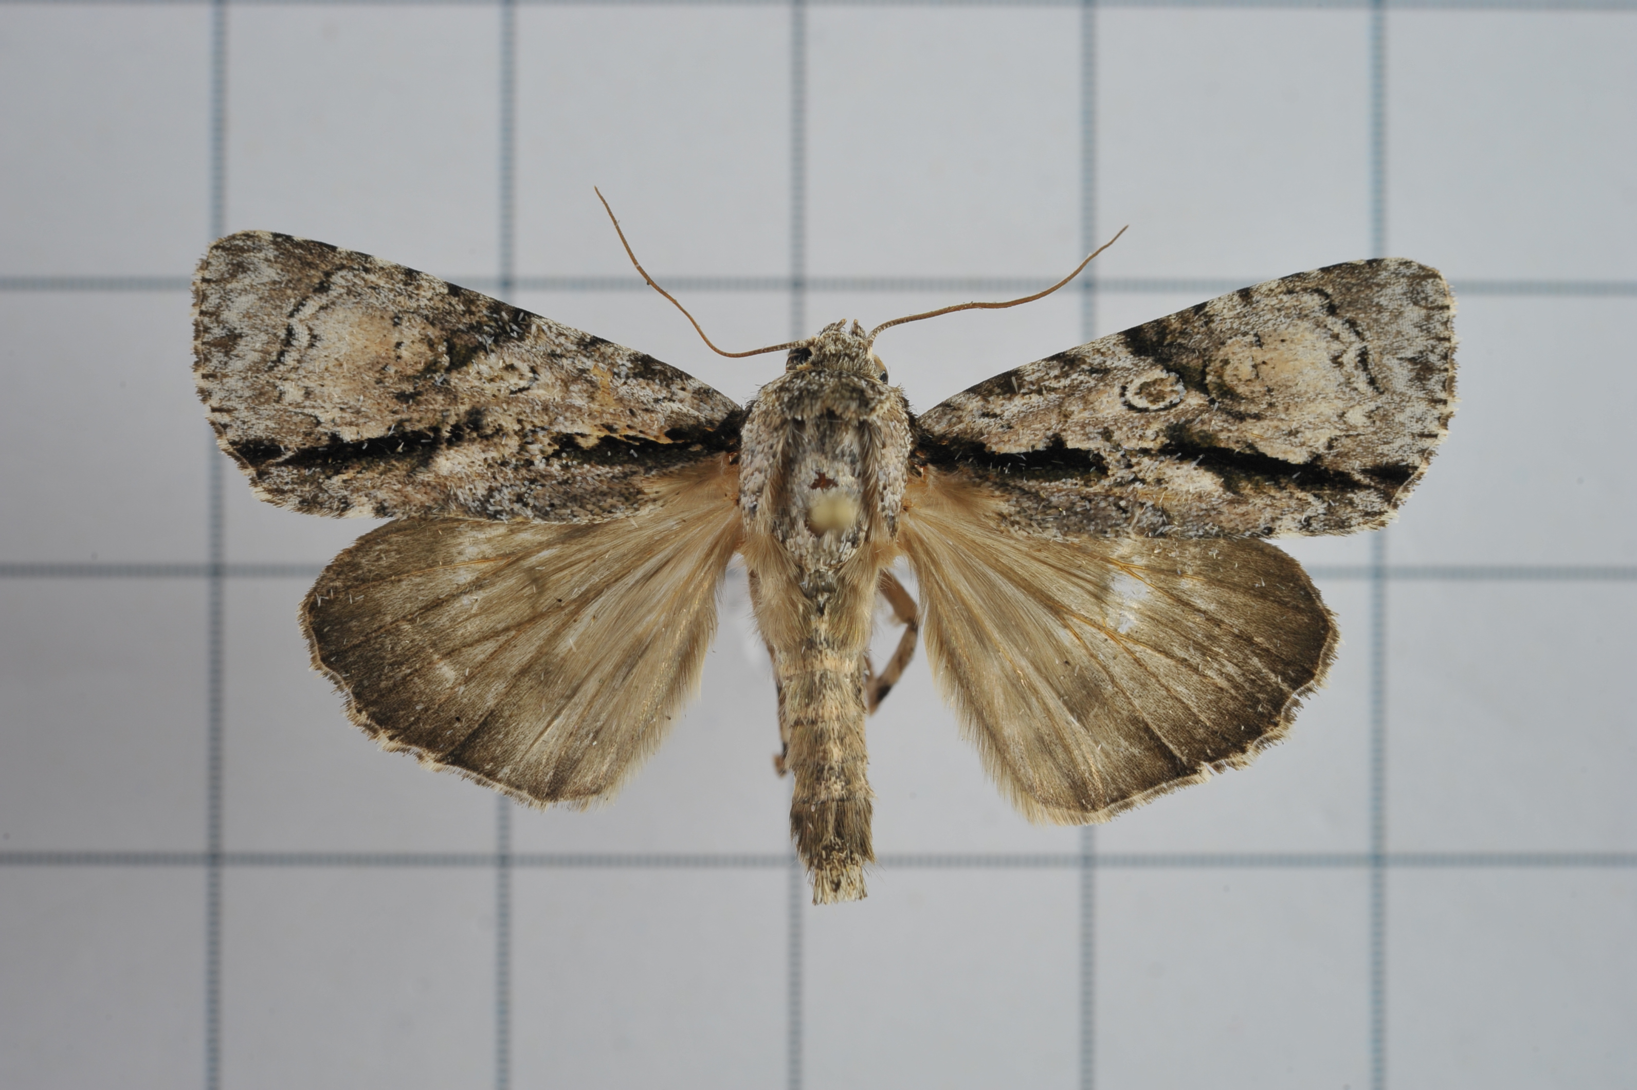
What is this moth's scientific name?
Fascionycta fasciata
